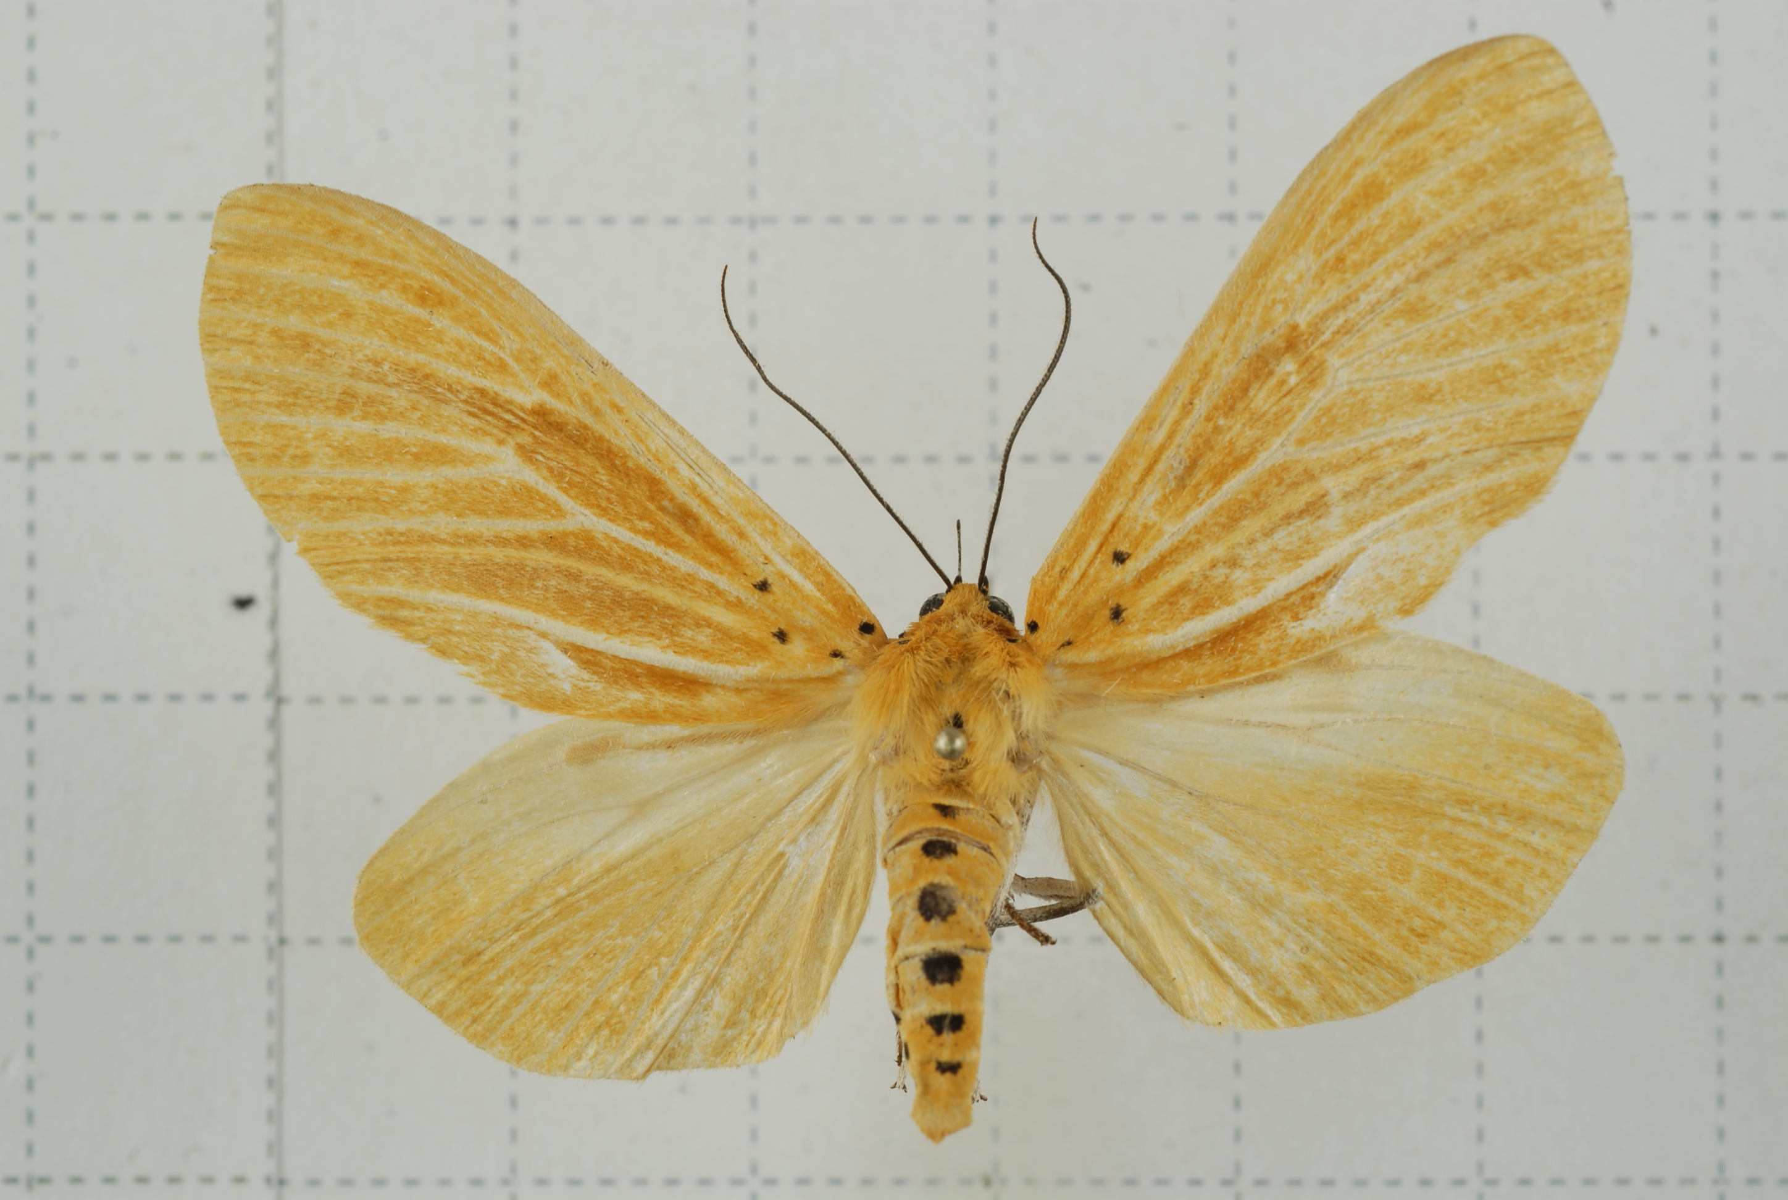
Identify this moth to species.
Asota egens confinis
